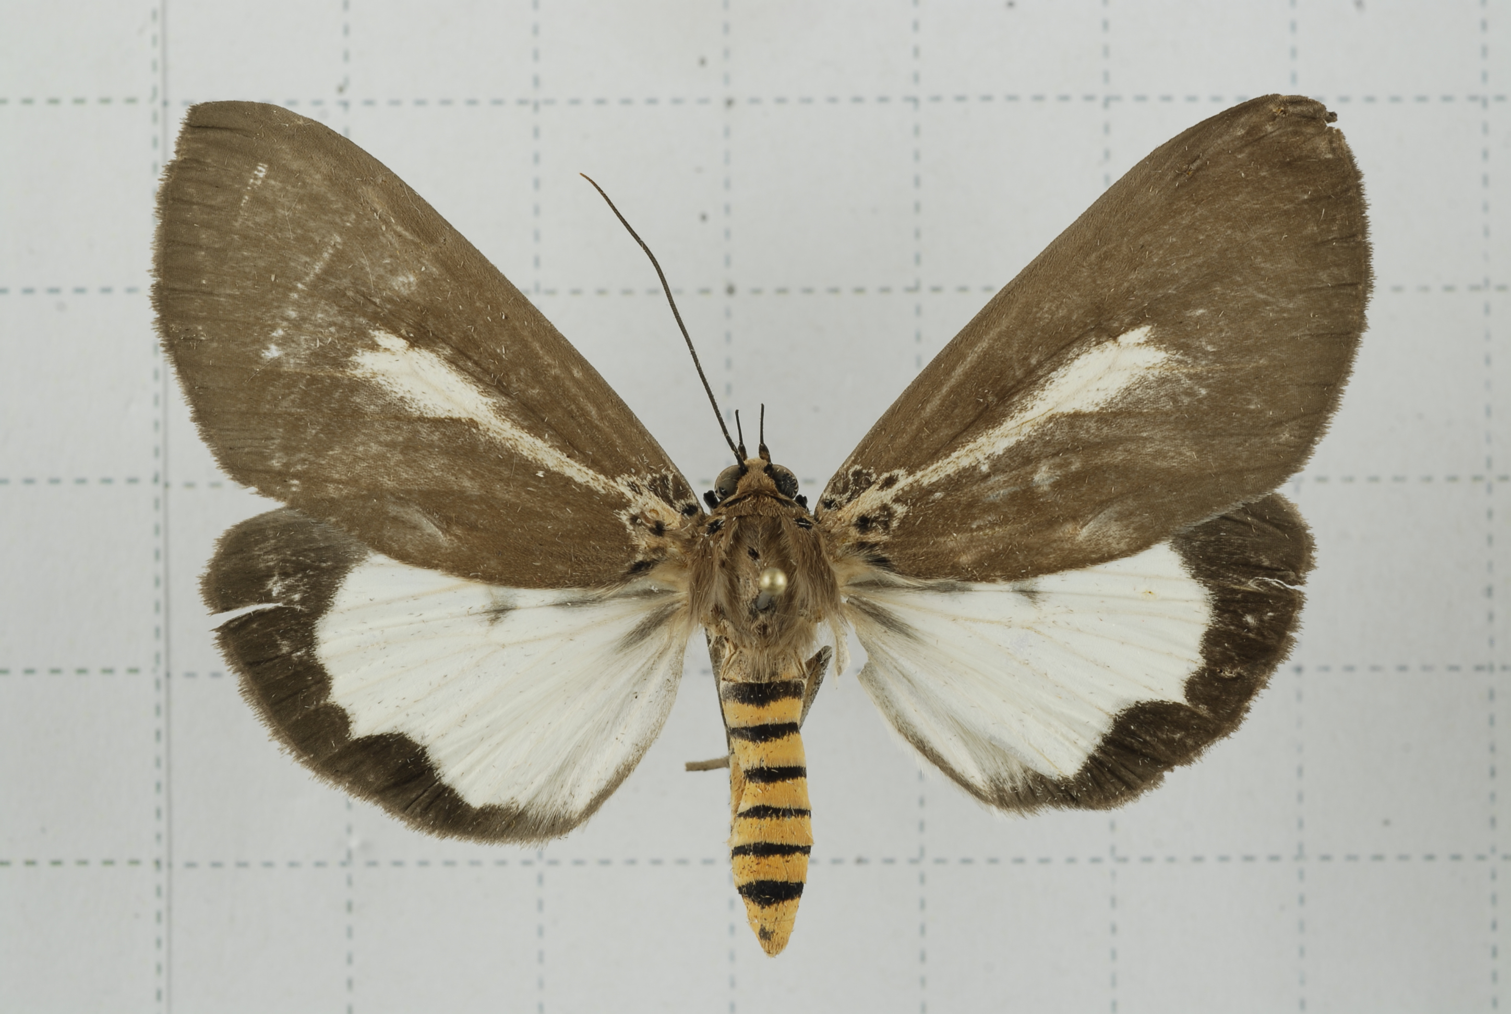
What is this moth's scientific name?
Asota heliconia zebrina
